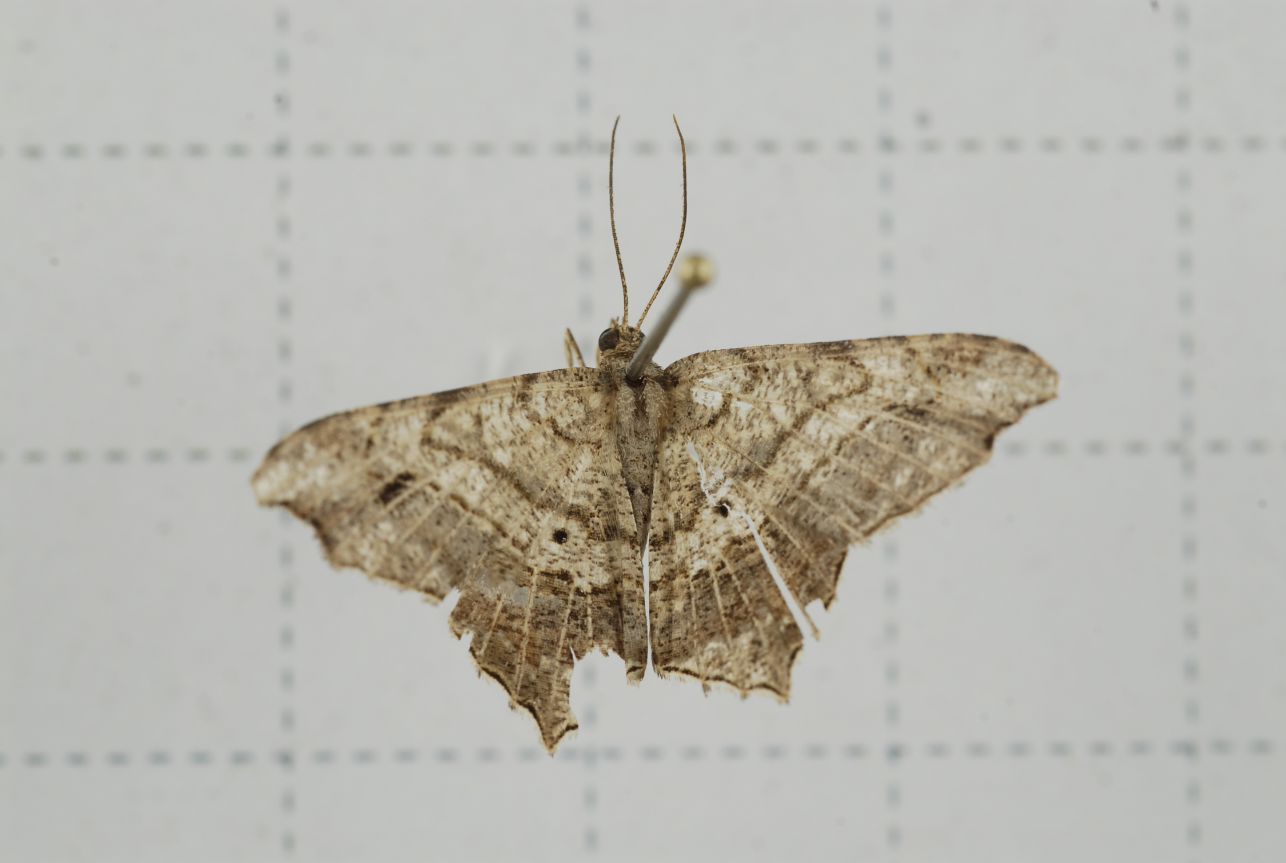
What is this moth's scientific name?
Chiasmia emersaria
